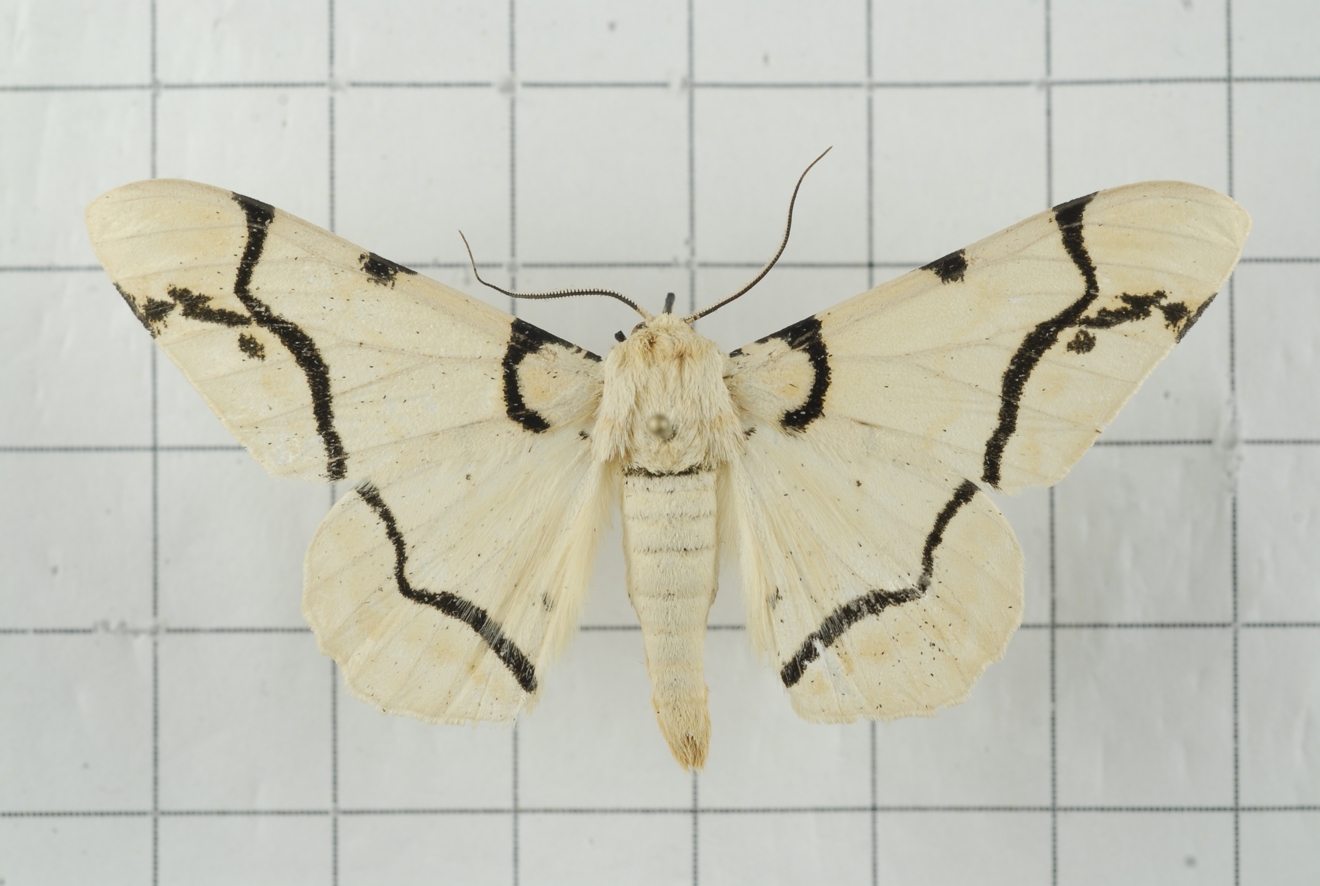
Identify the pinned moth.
Biston perclara
